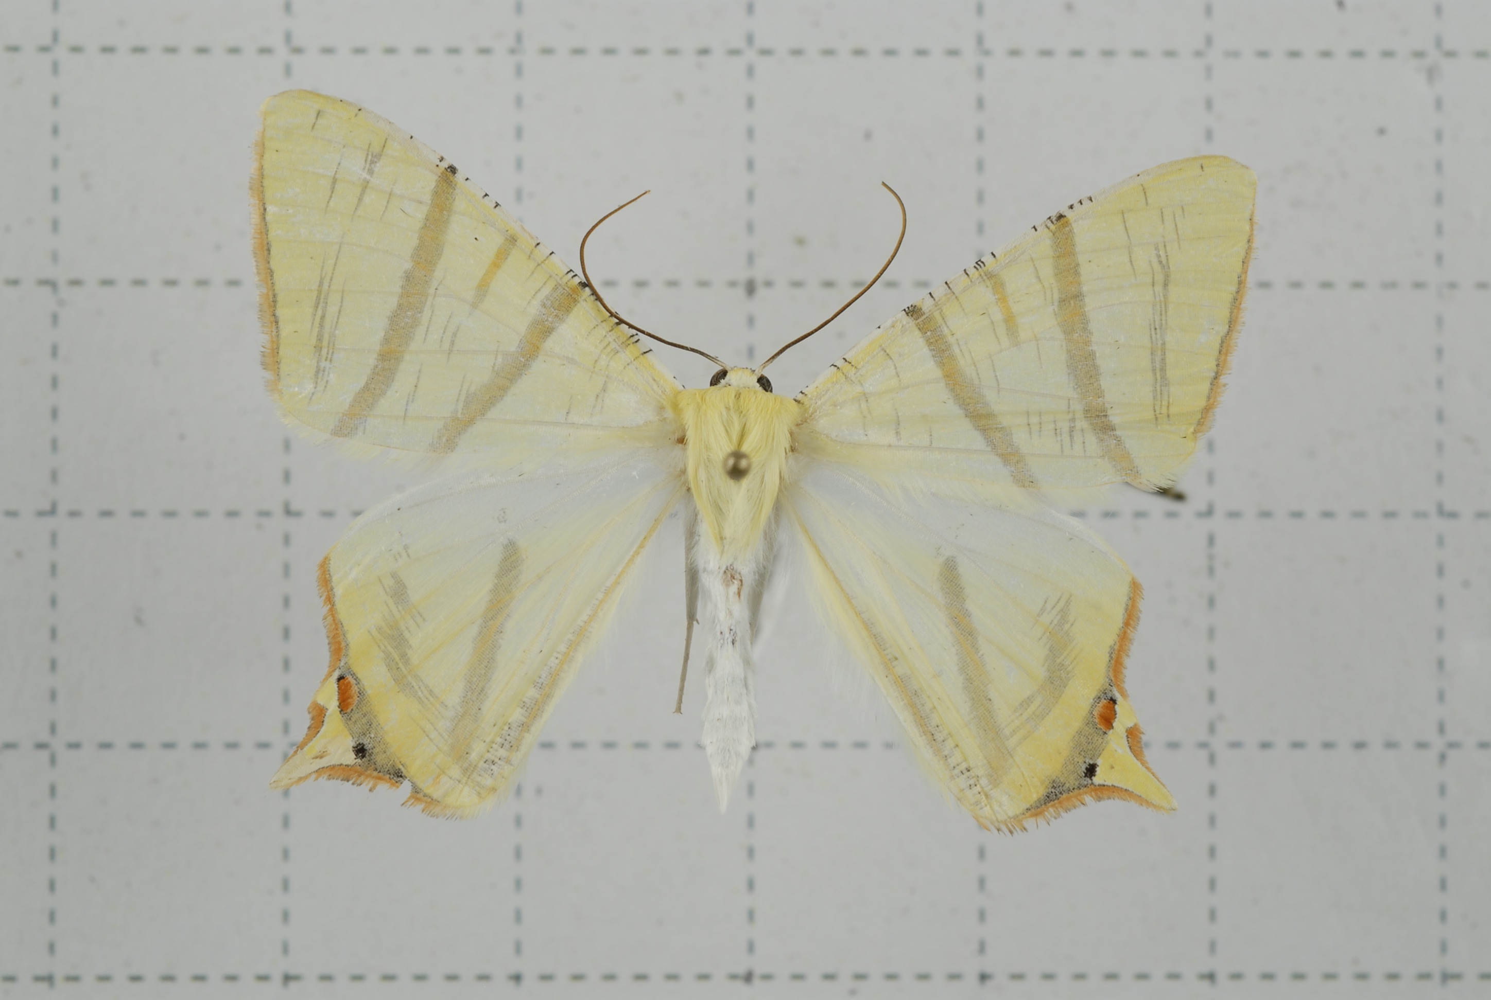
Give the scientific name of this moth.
Ourapteryx sciticaudaria
